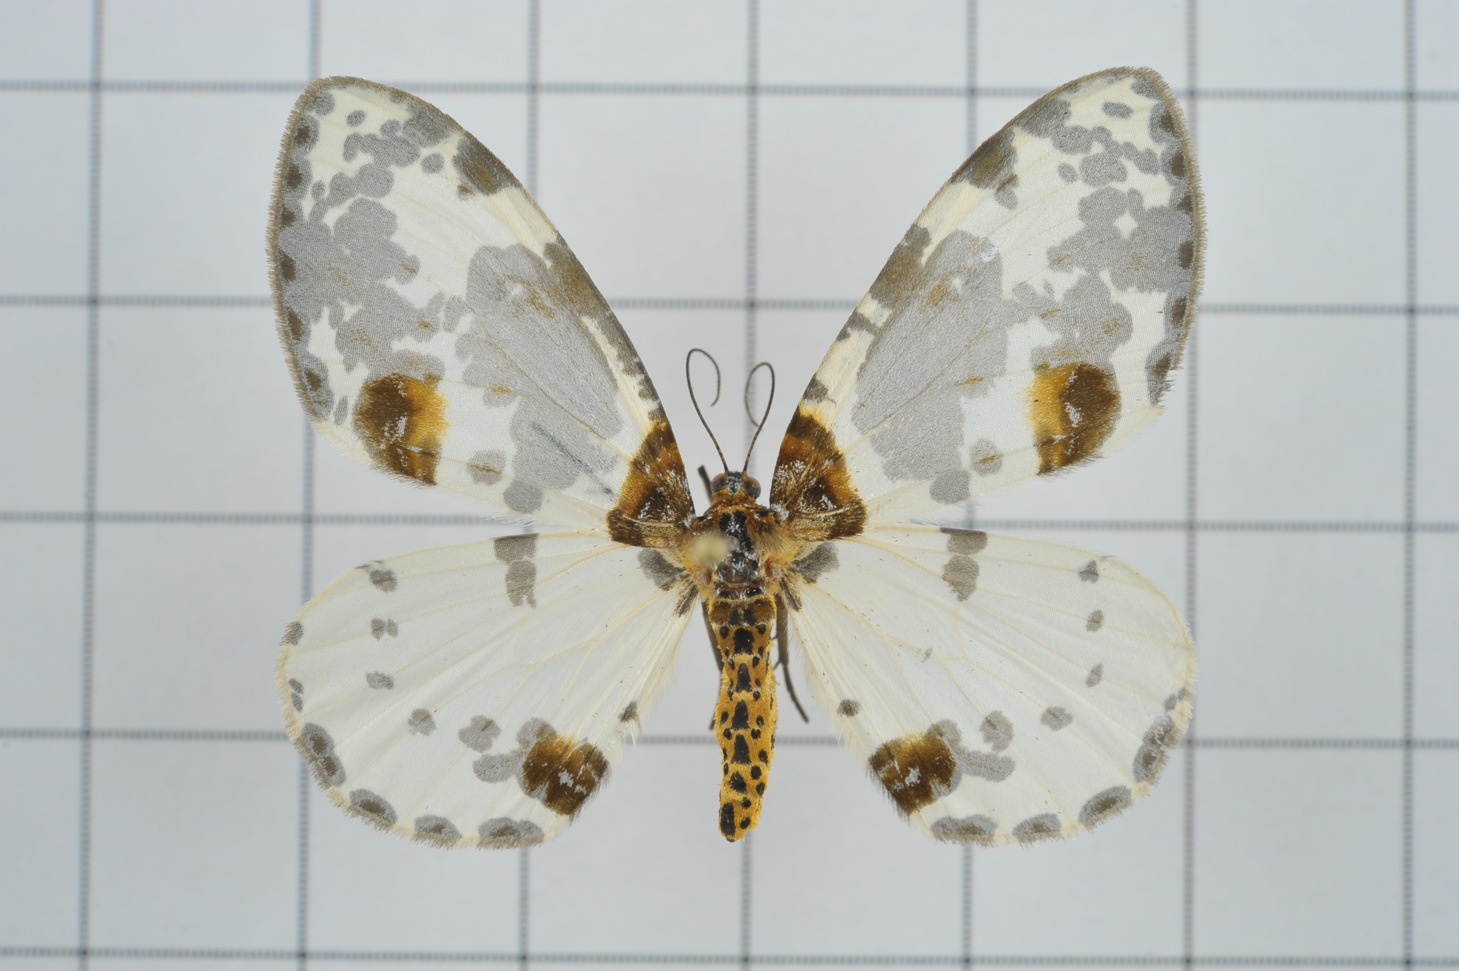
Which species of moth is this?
Abraxas adilluminata
